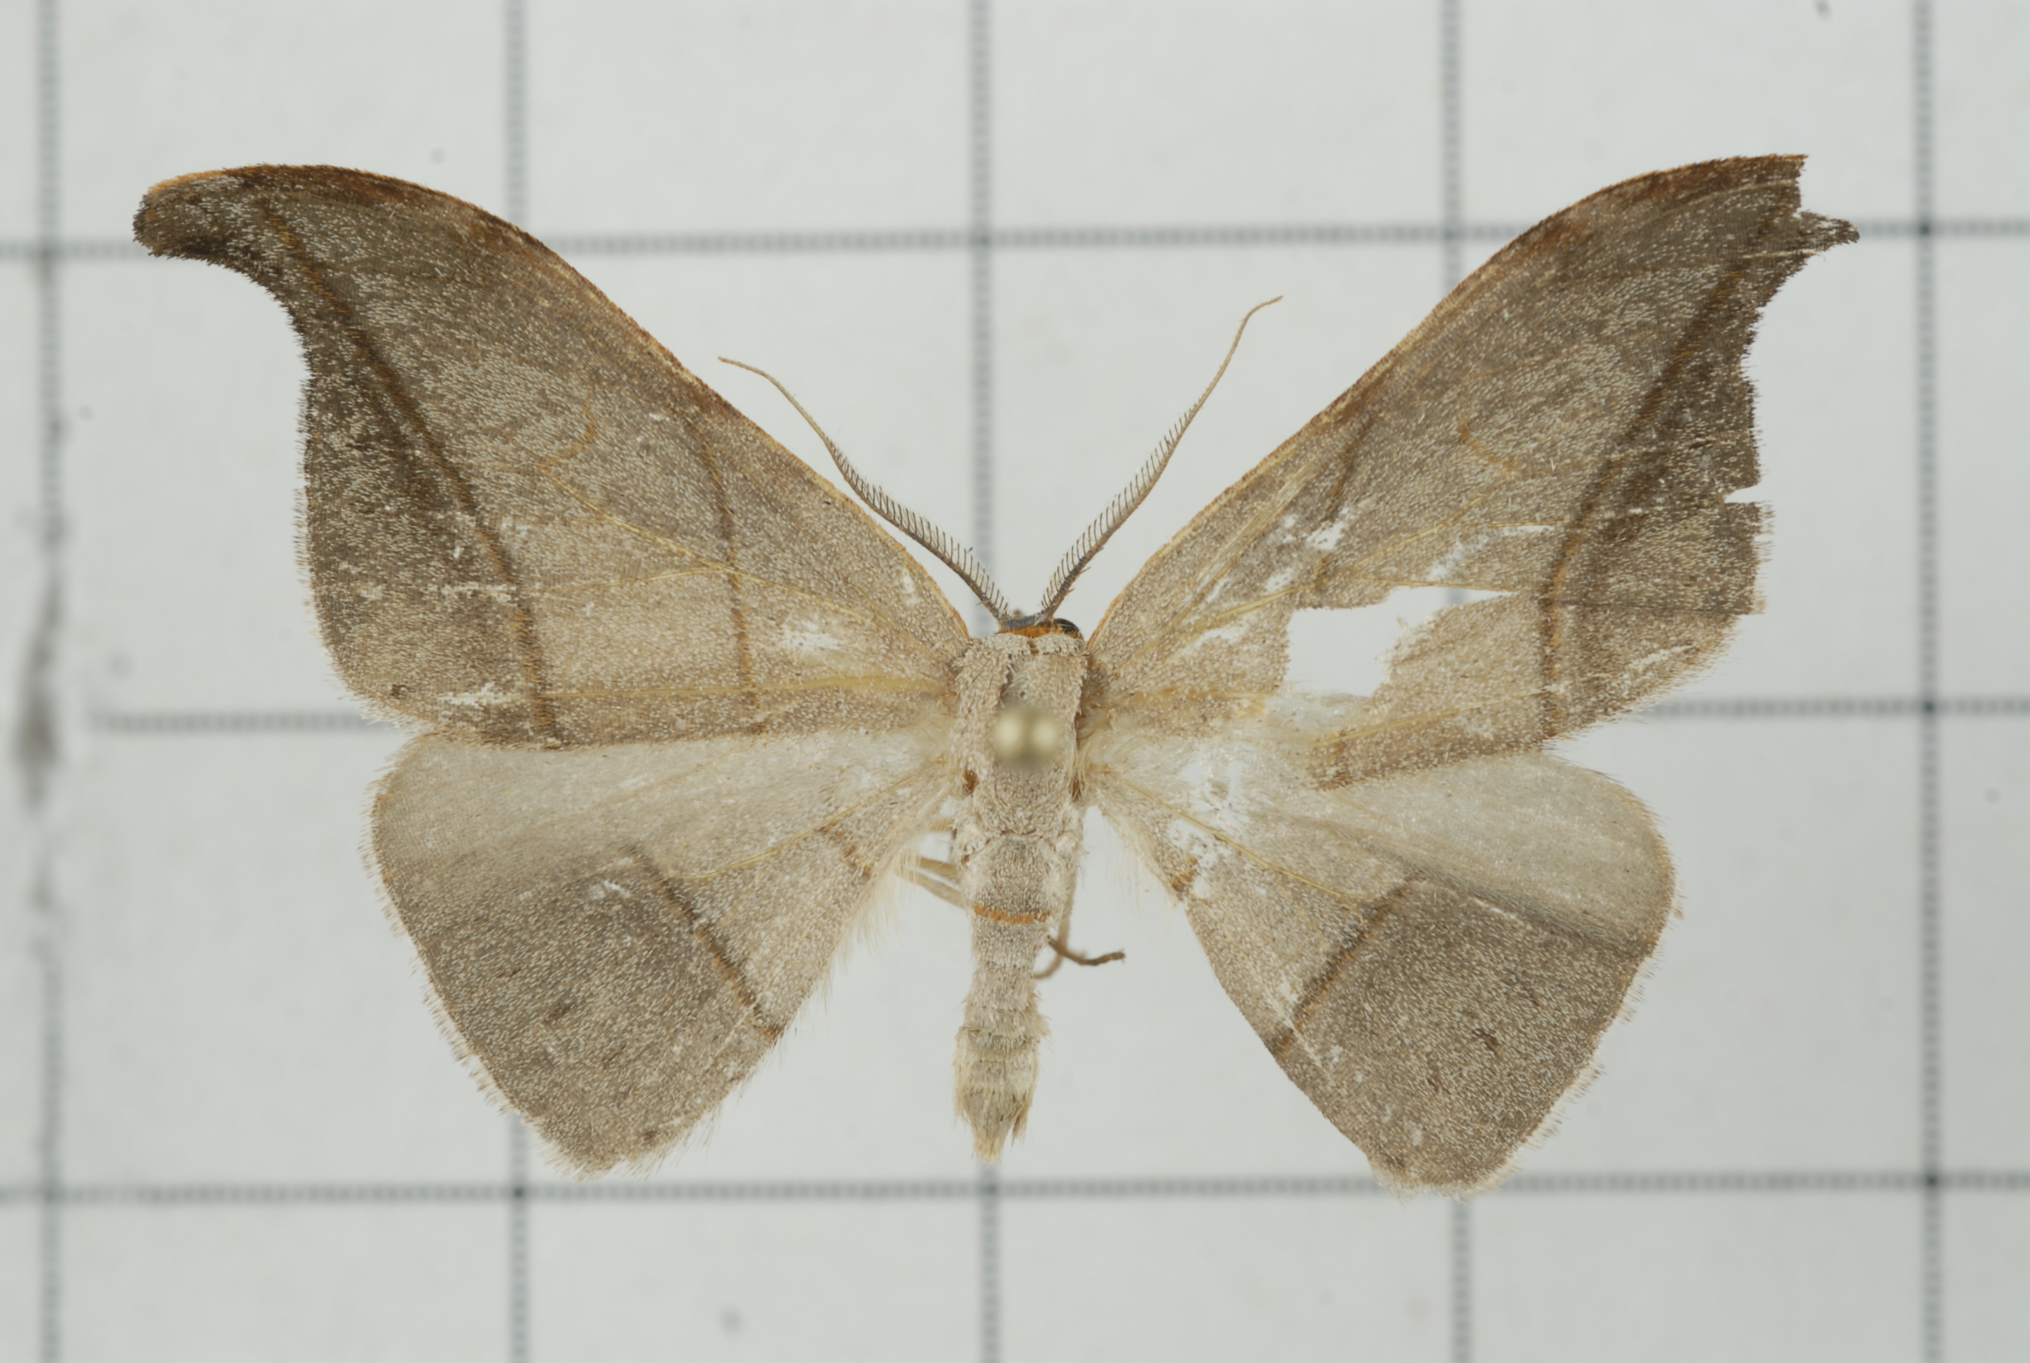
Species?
Nordstromia semililacina
